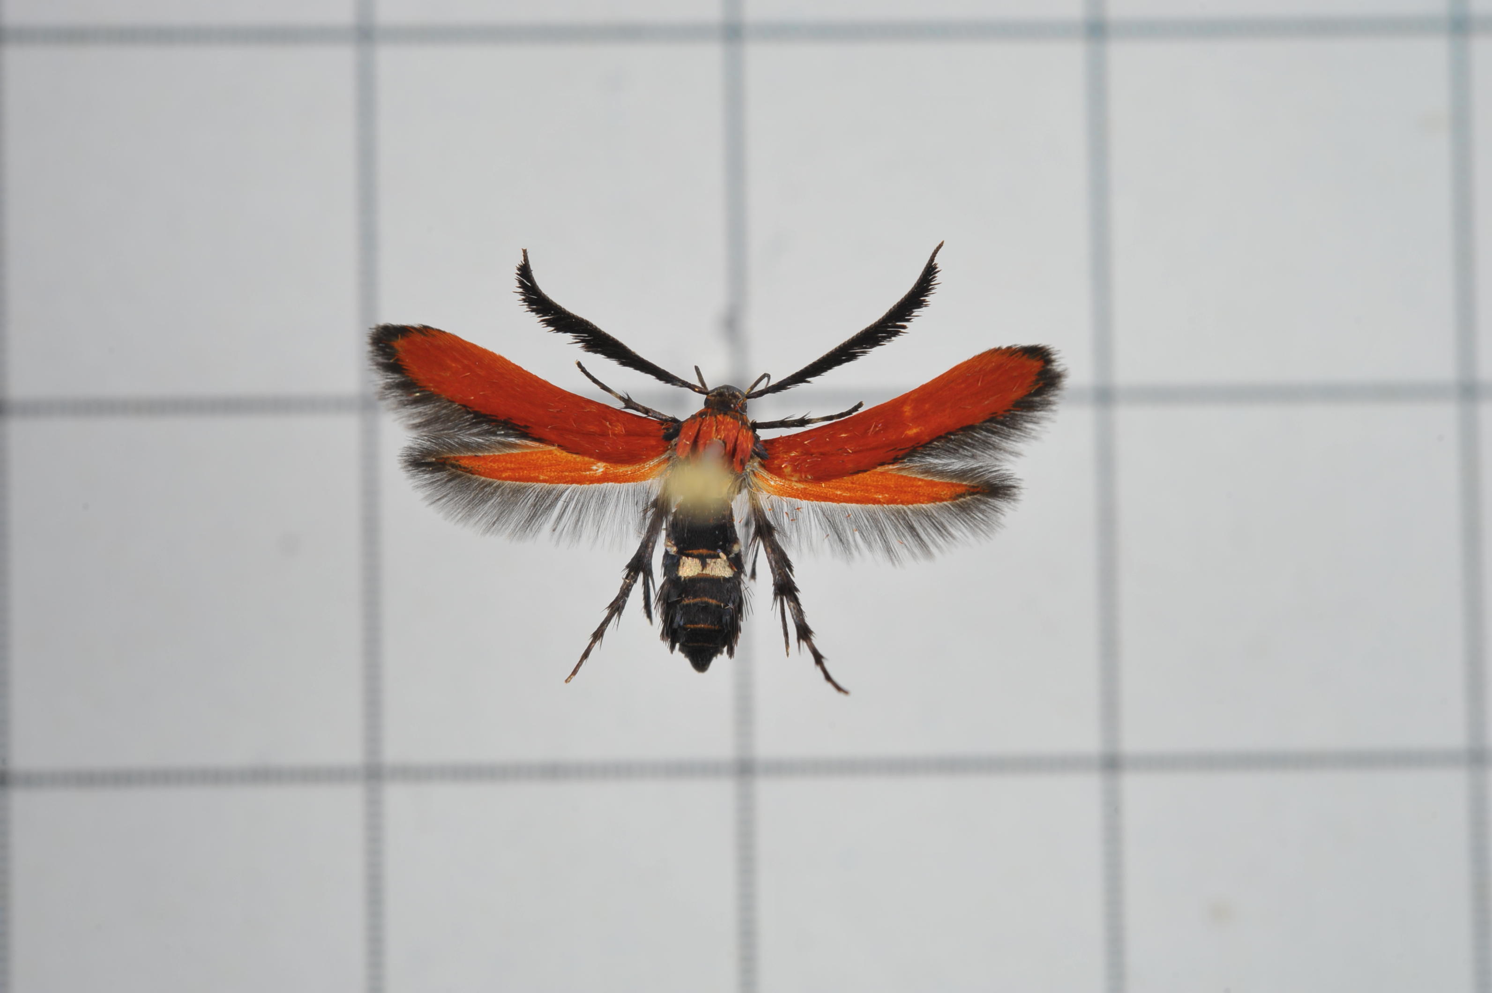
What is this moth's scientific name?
Atkinsonia butalistis
